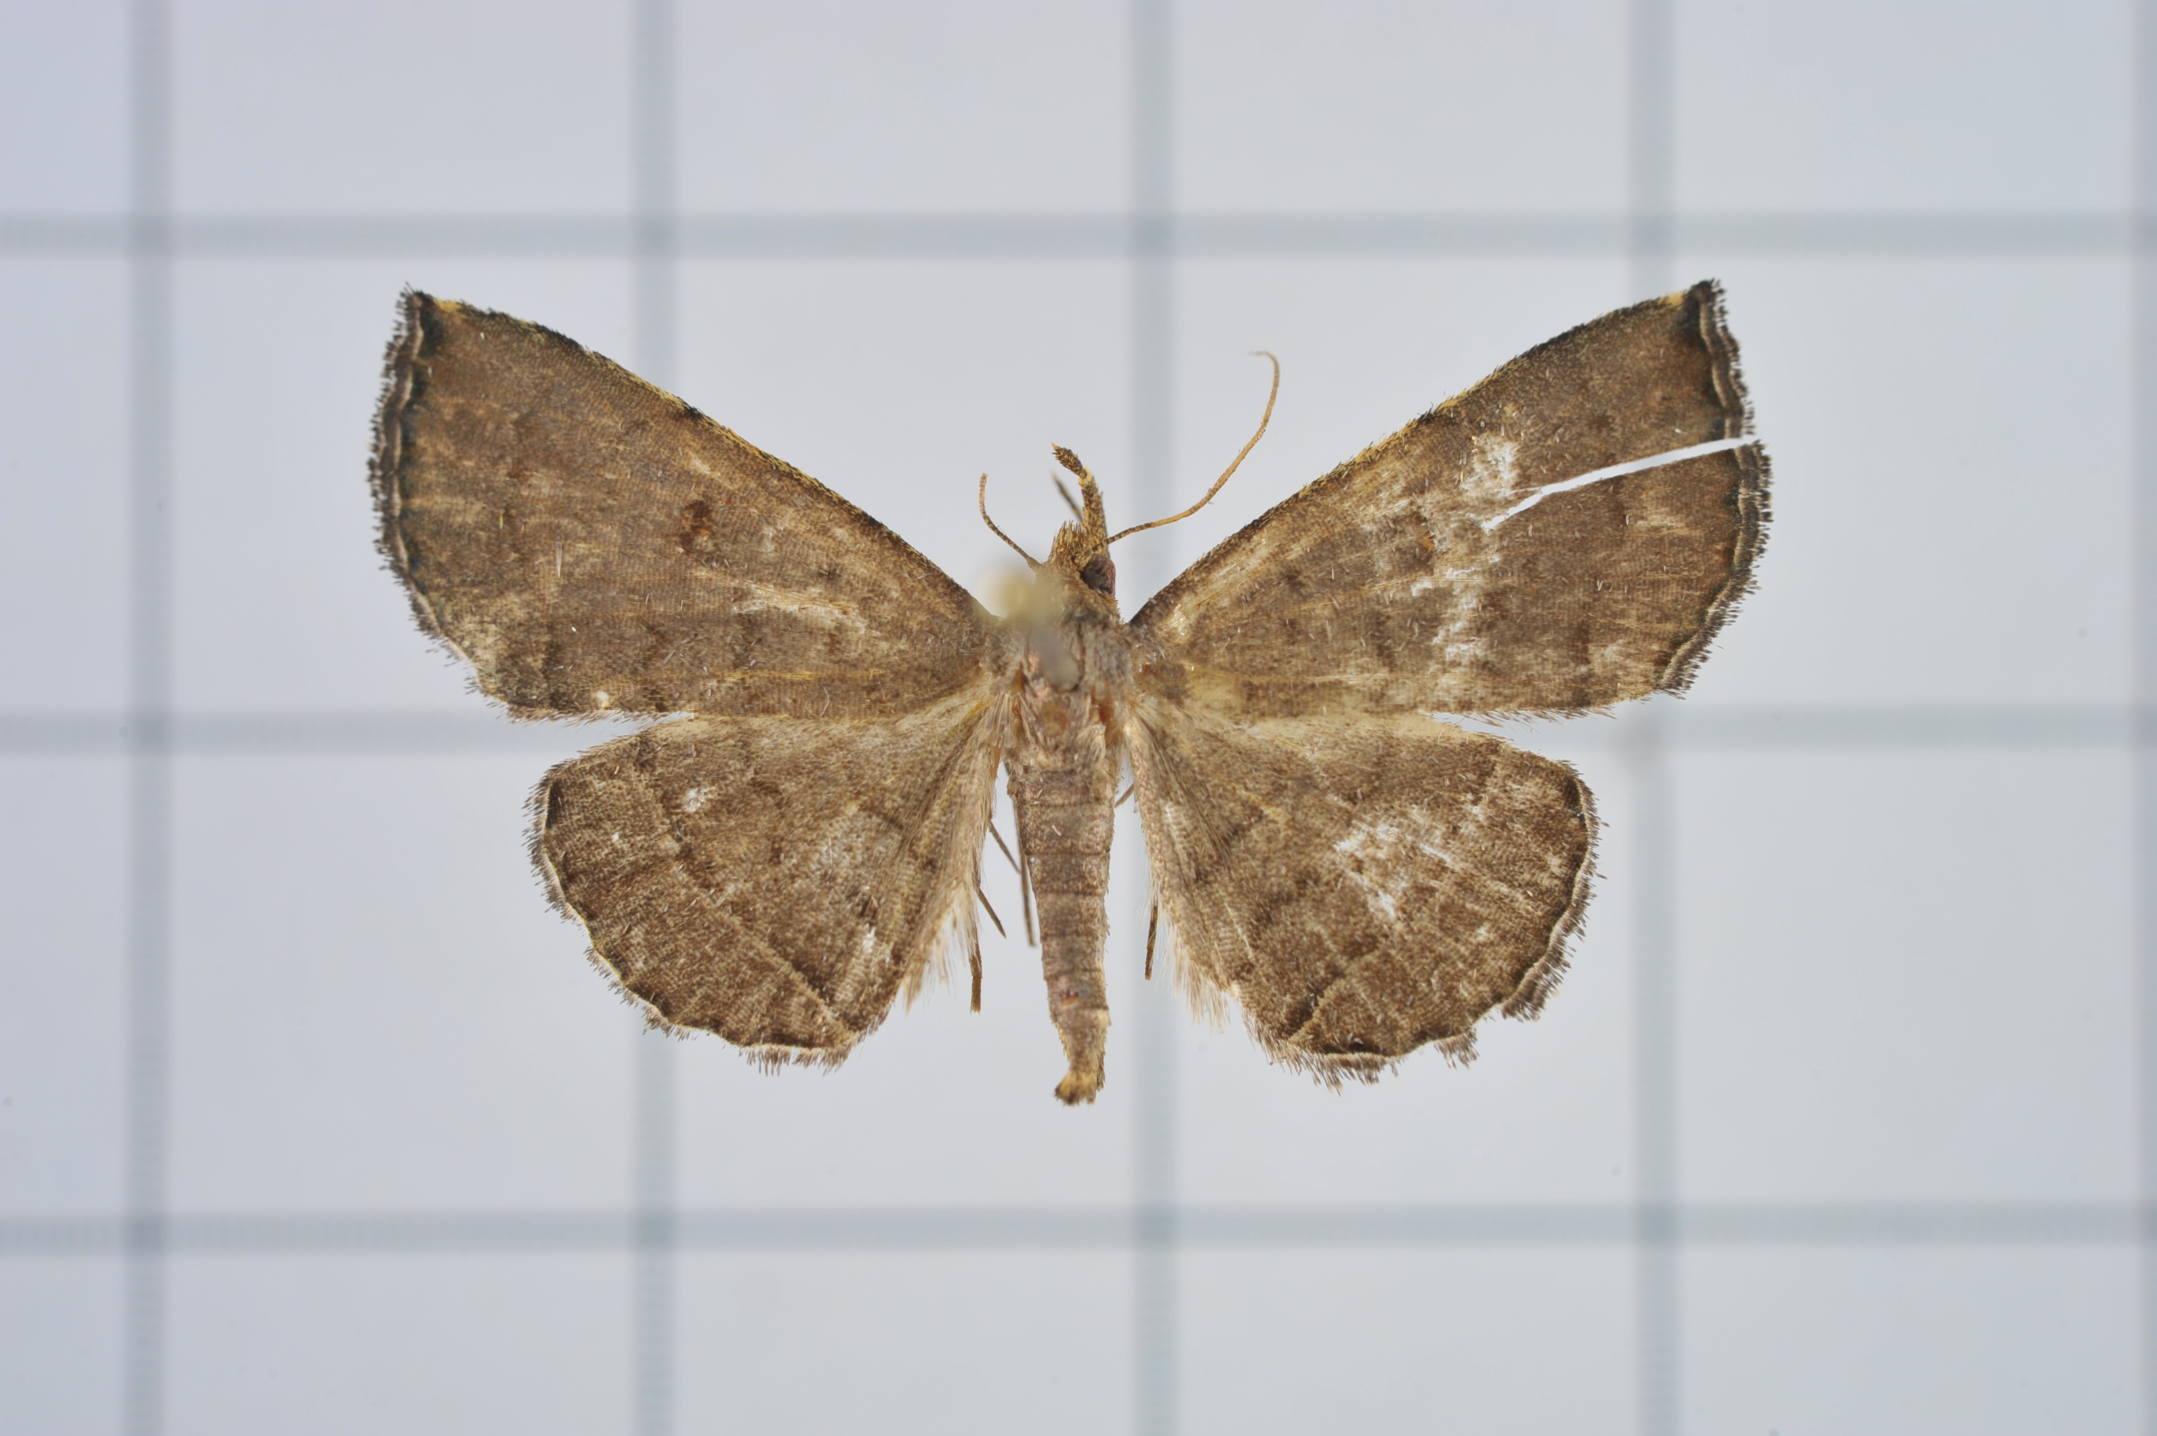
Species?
Paracolax fentoni
